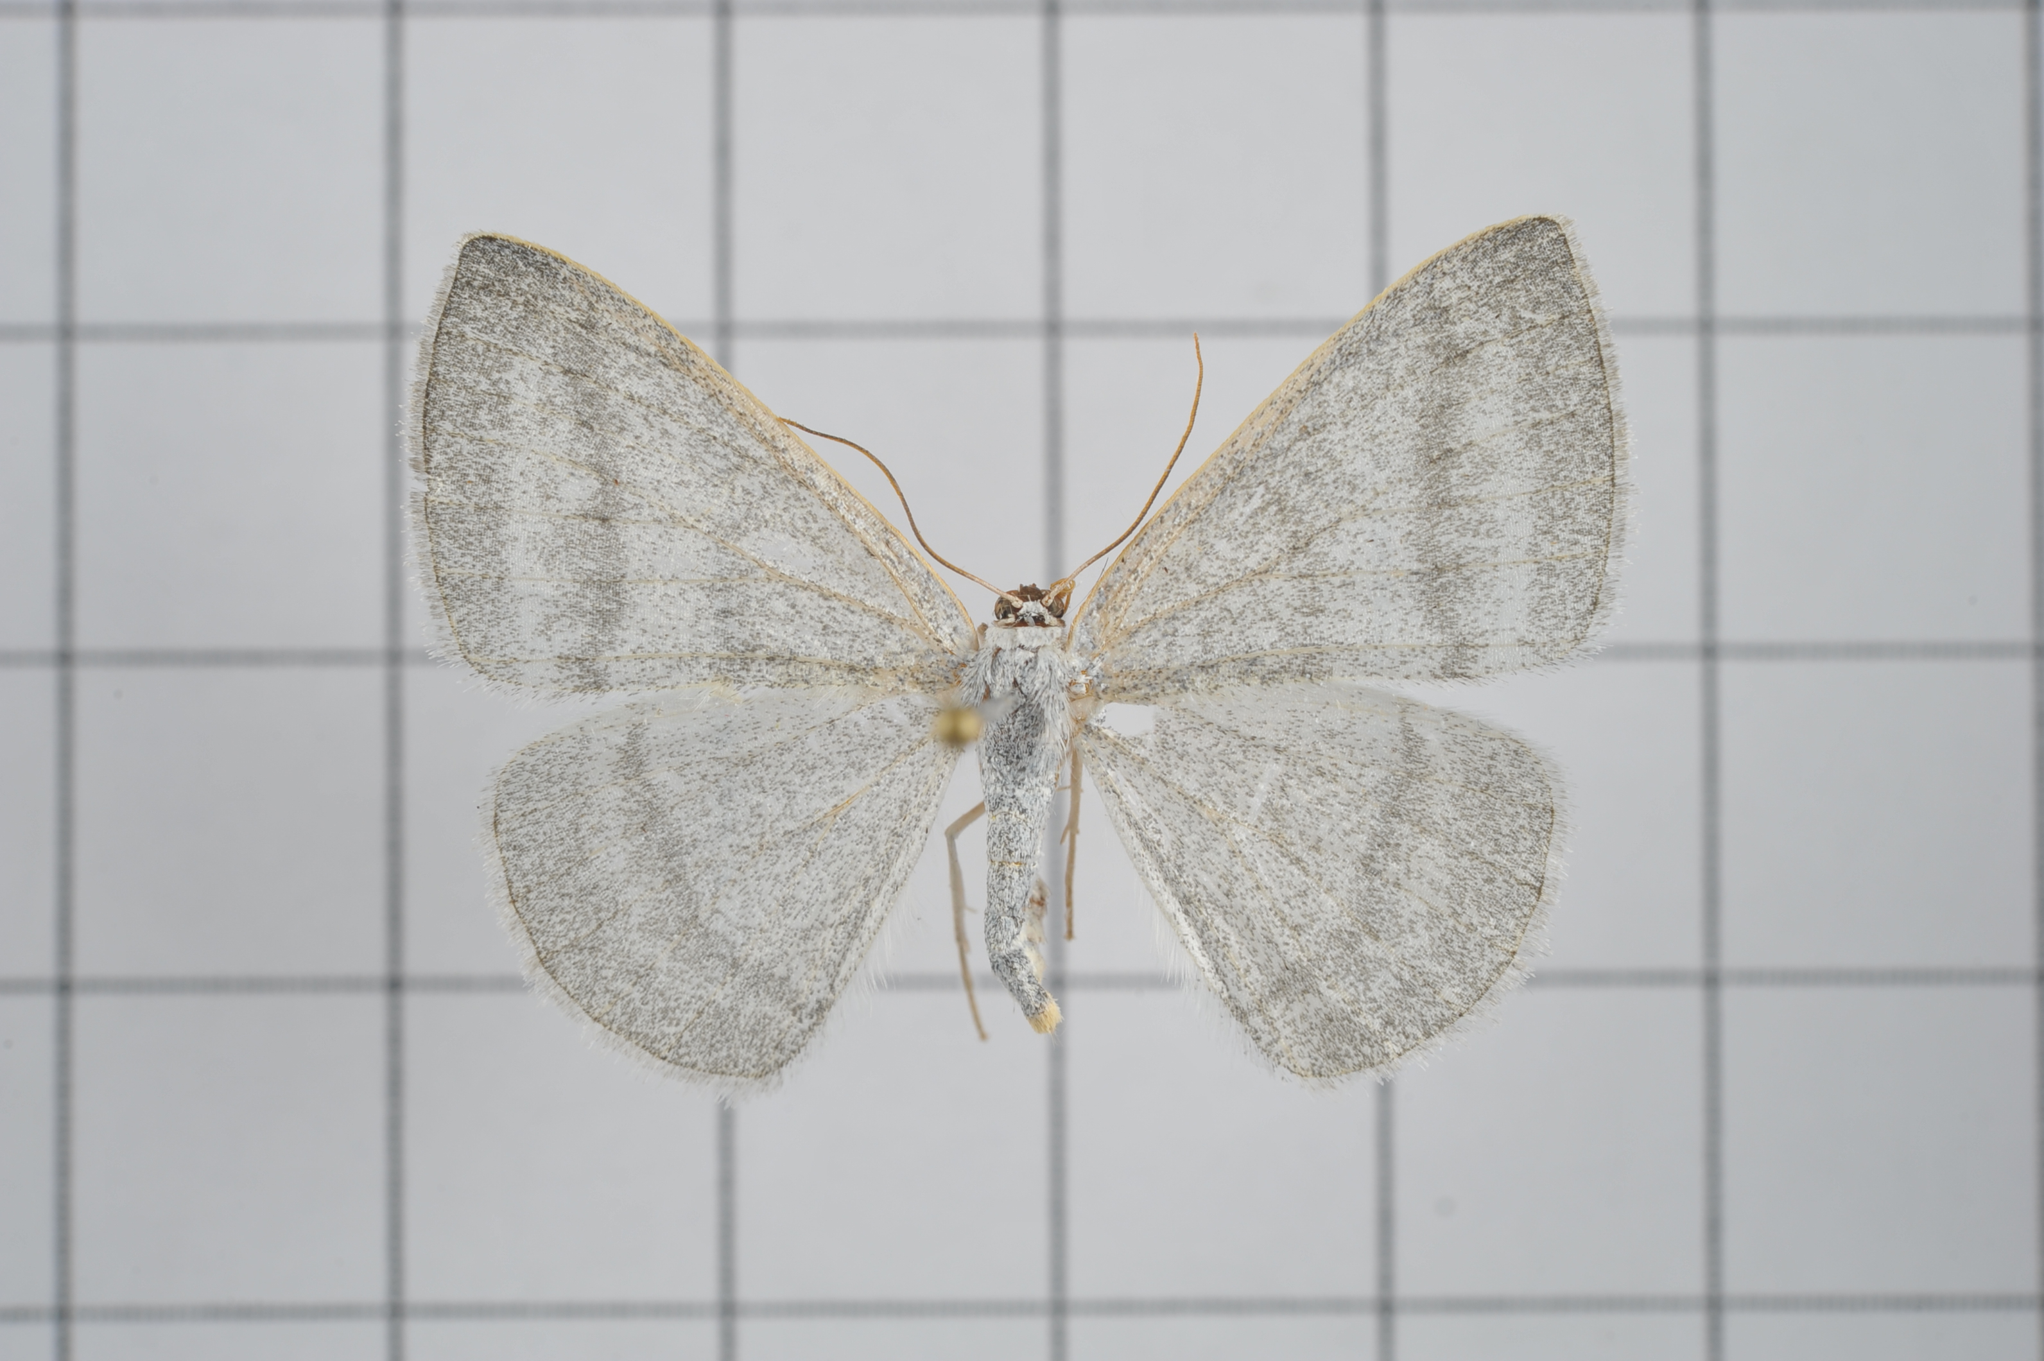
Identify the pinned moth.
Lomographa platyleucata marginata
